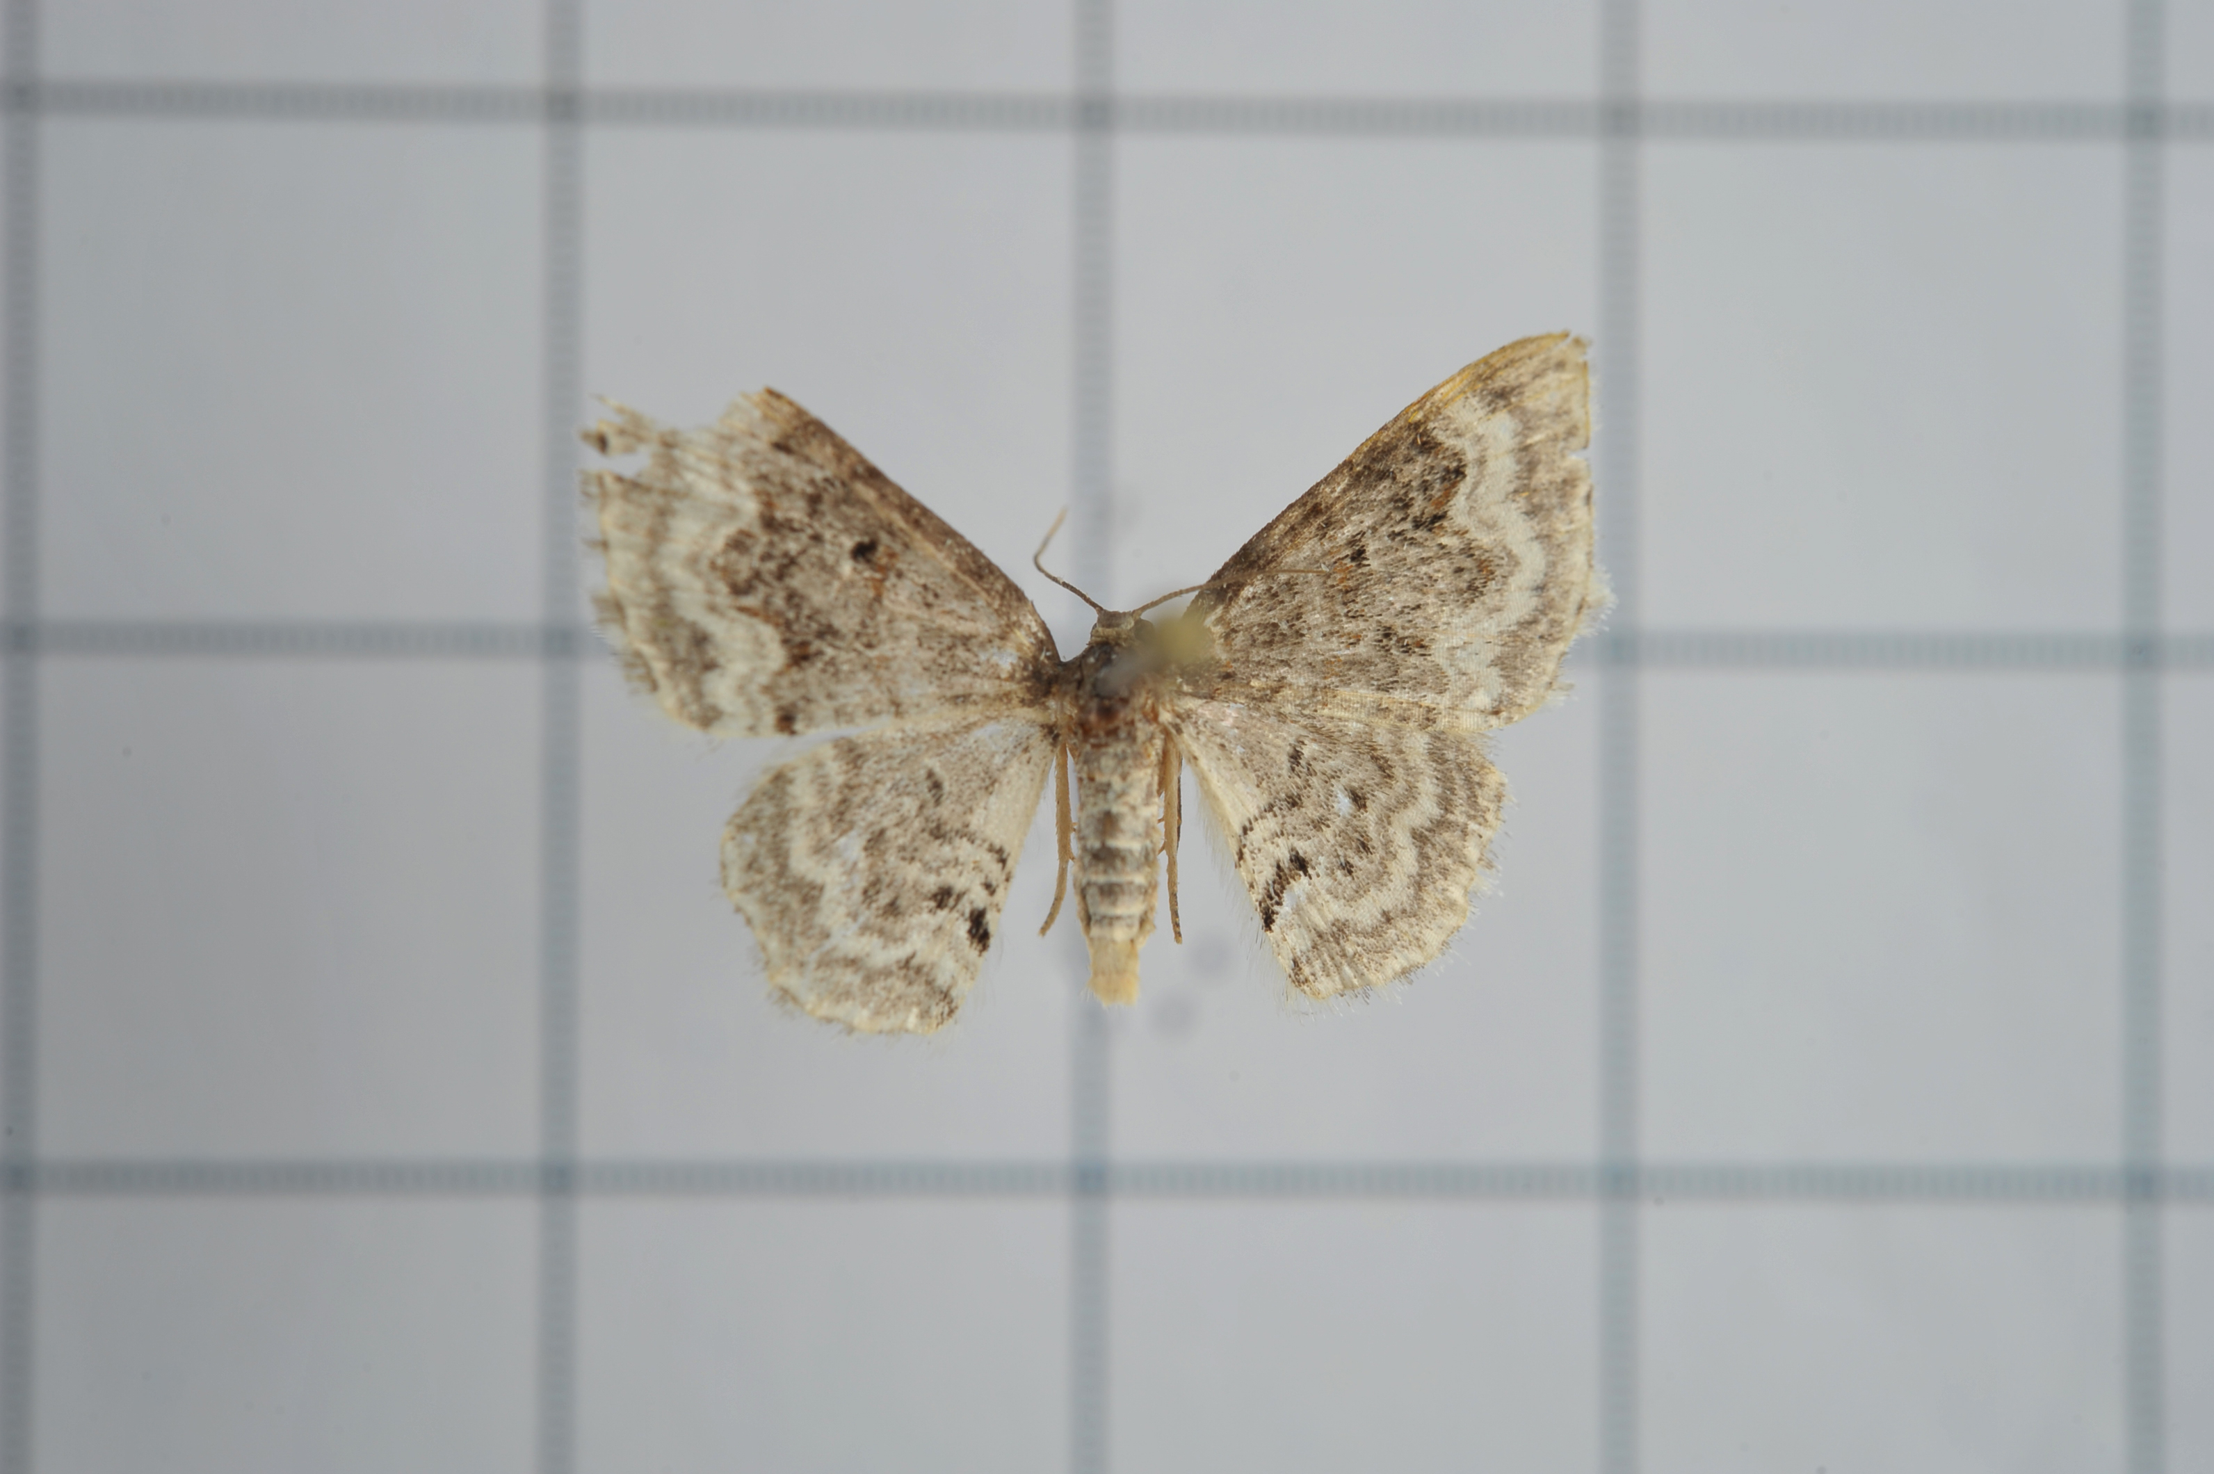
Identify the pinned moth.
Hydrelia enisaria
